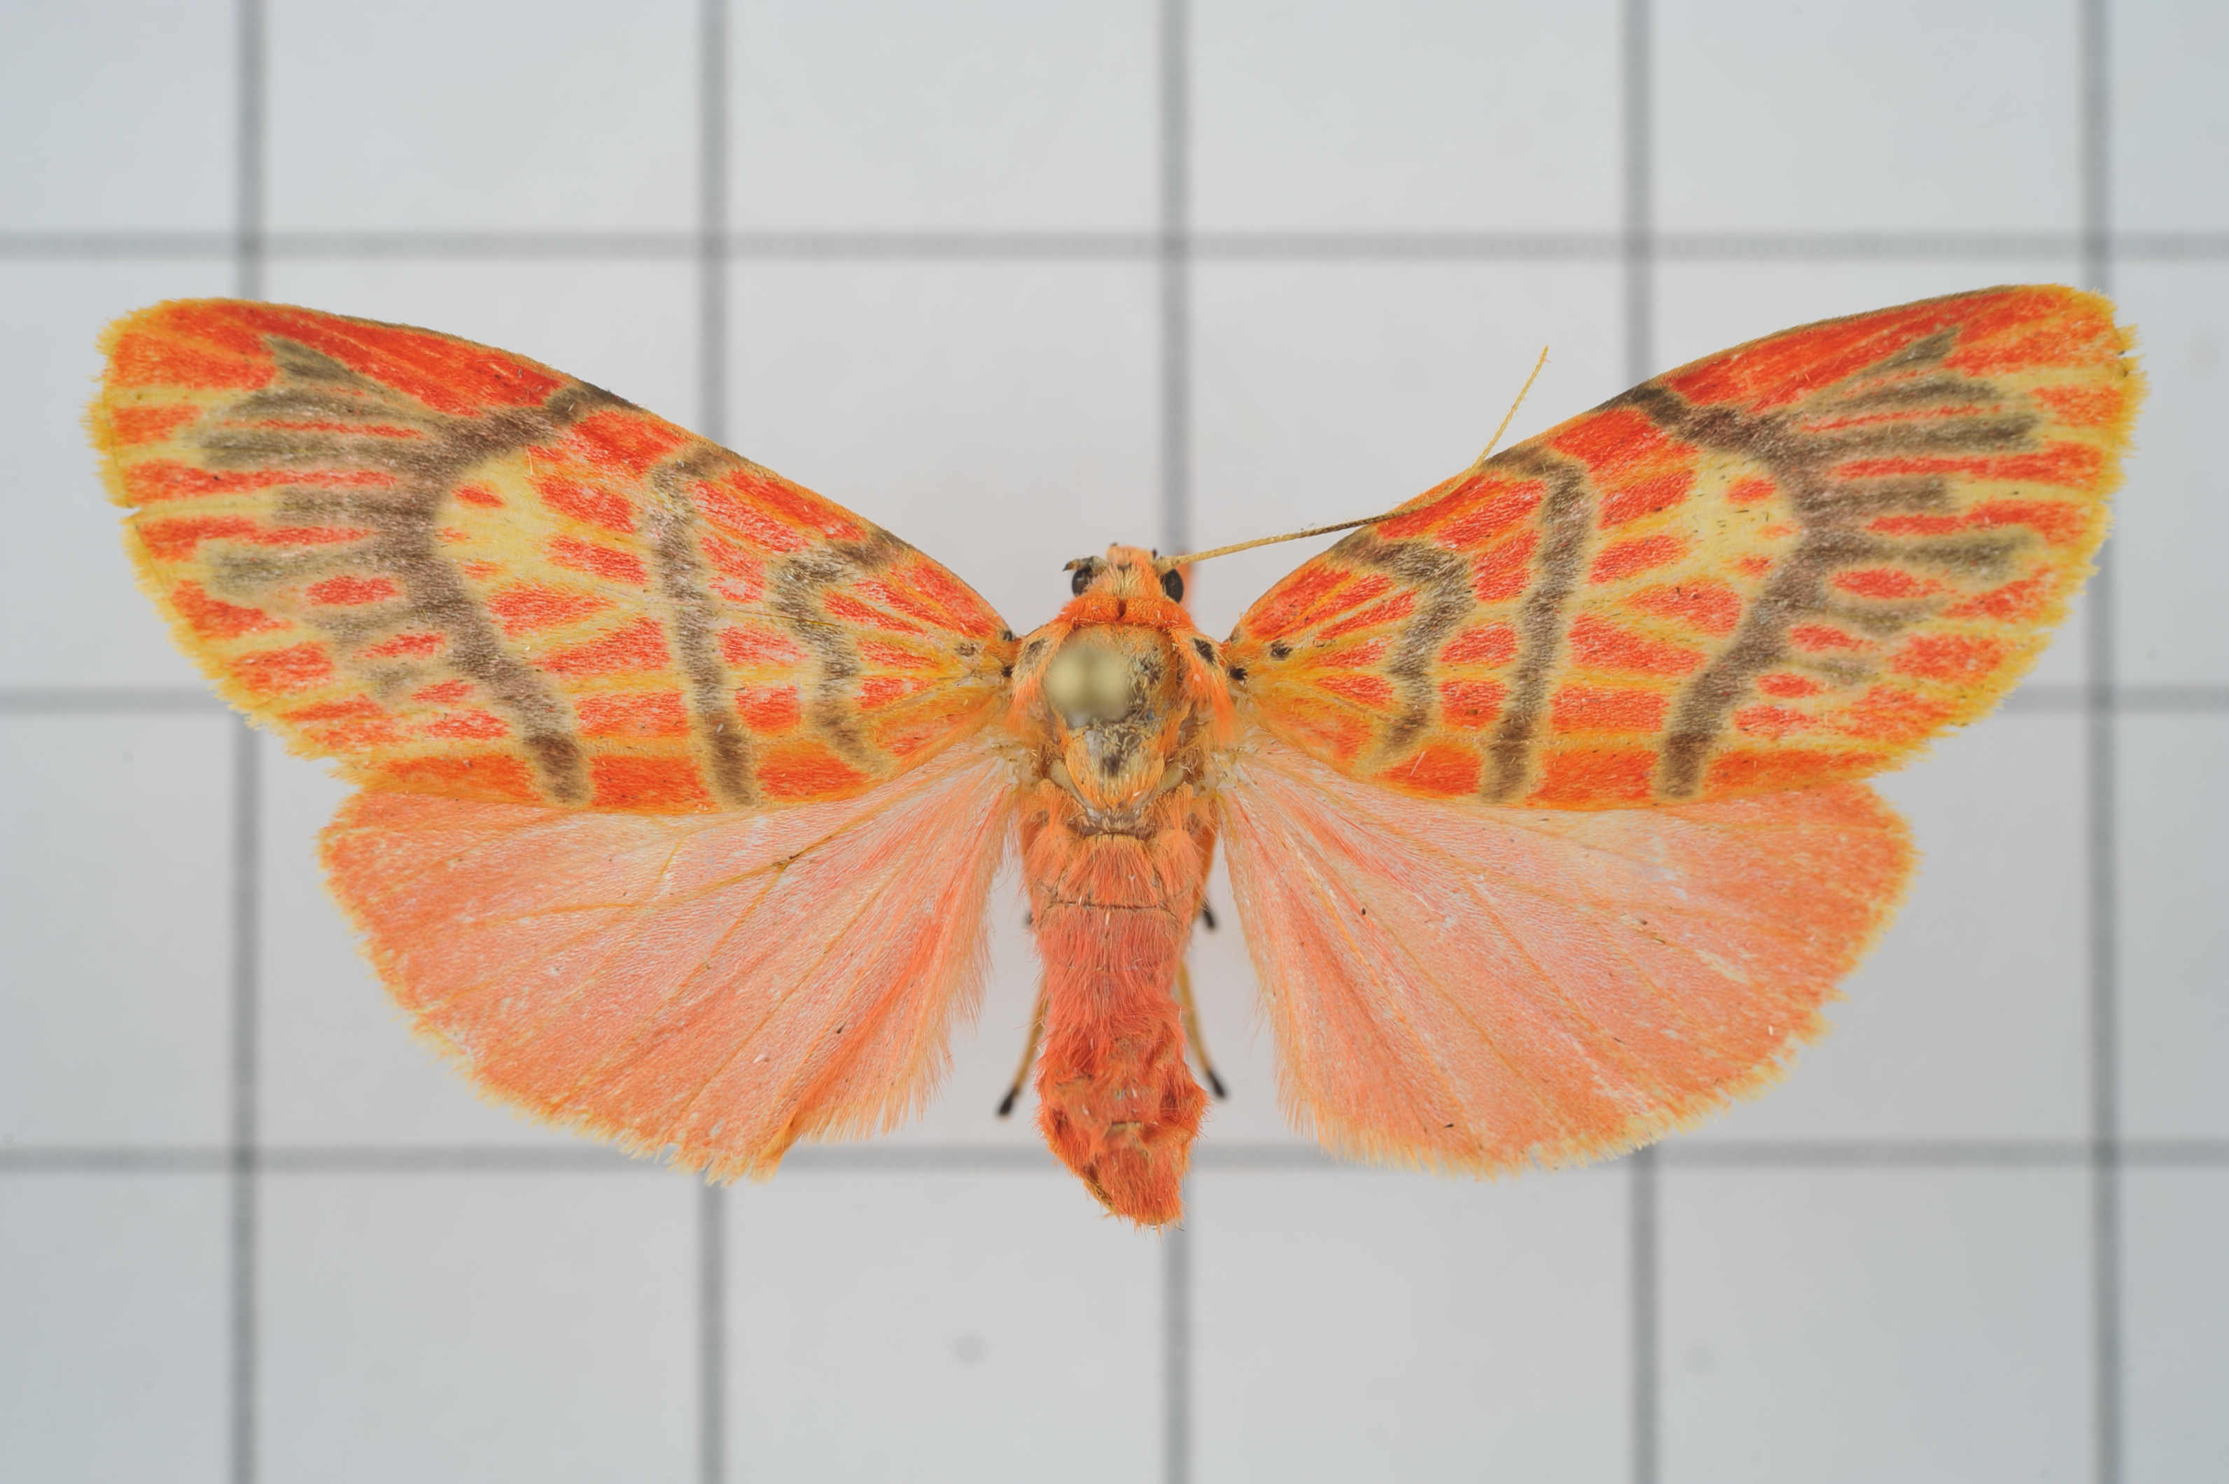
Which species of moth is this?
Barsine sauteri
